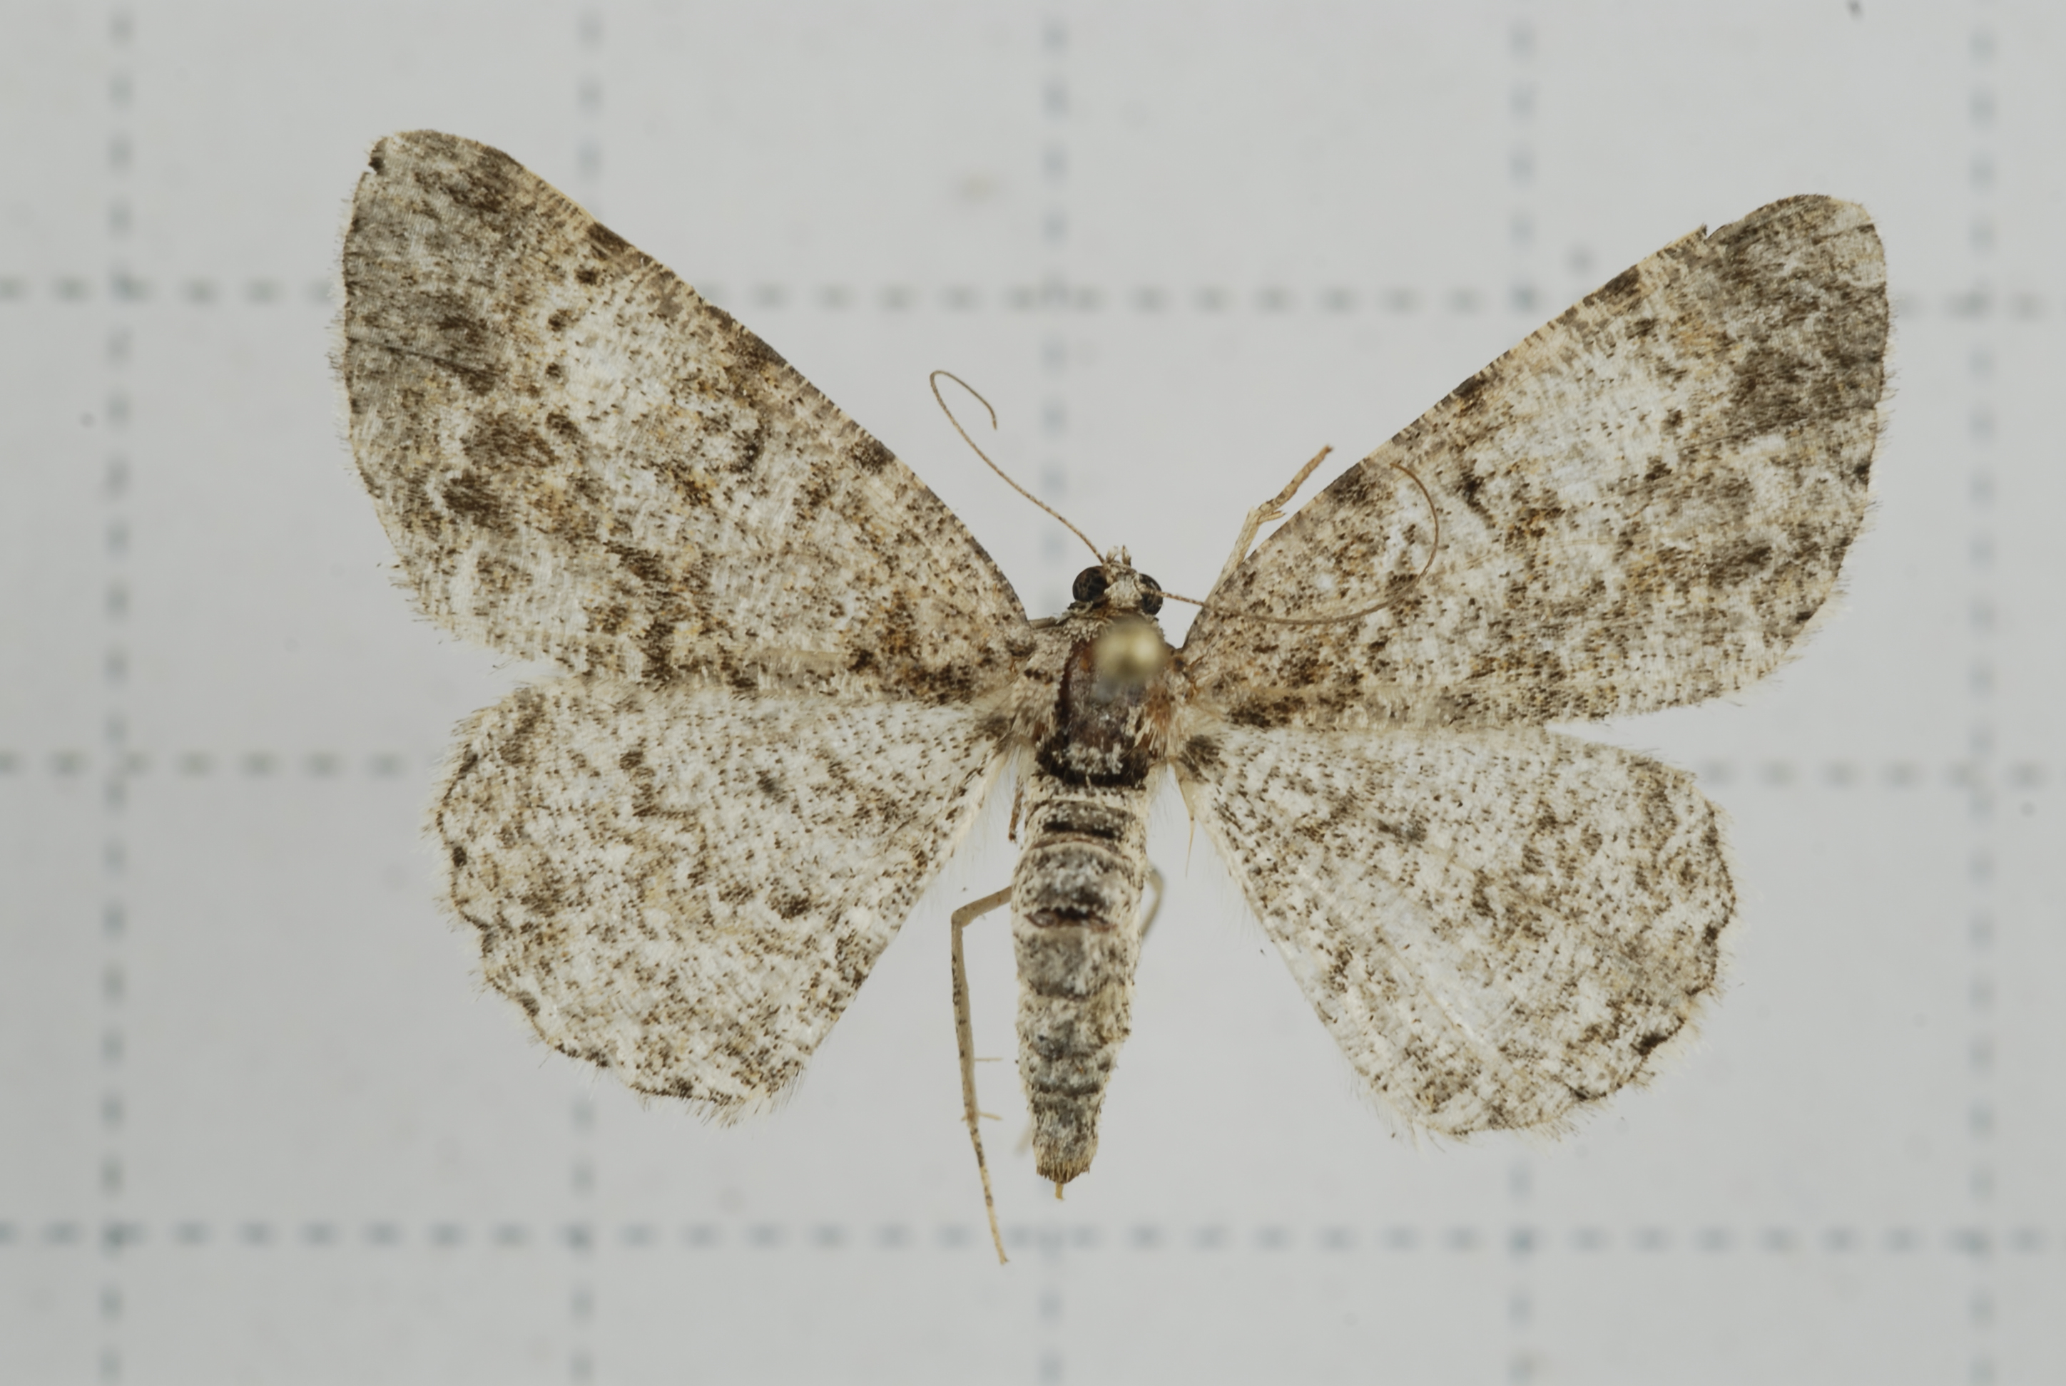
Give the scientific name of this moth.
Psilalcis rotundata
